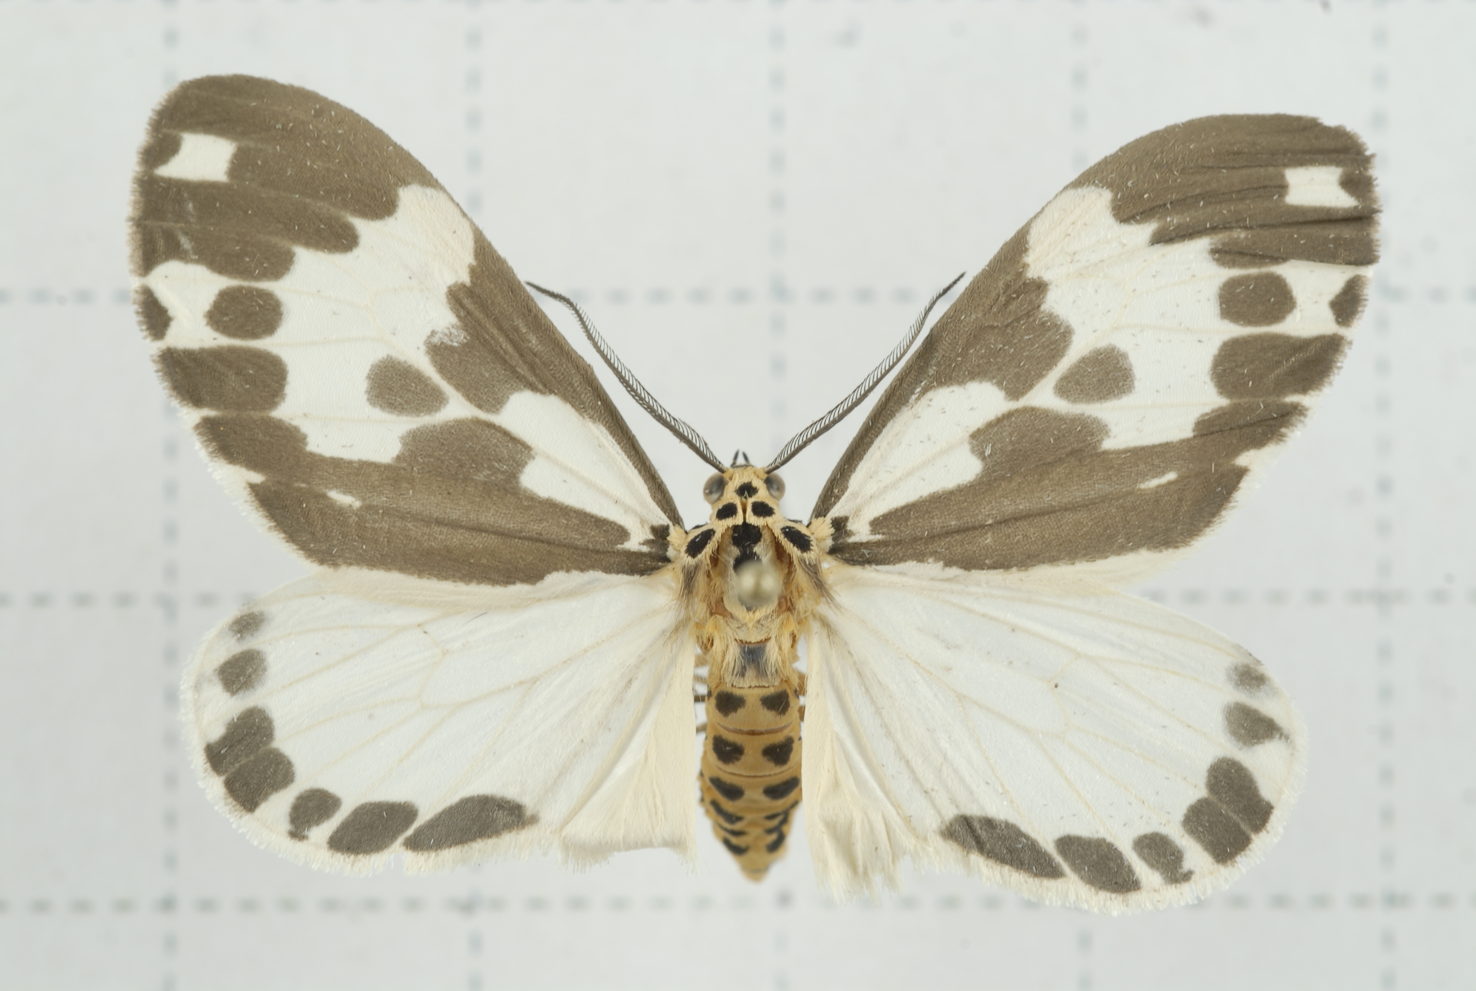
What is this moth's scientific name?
Nyctemera carissima formosana
